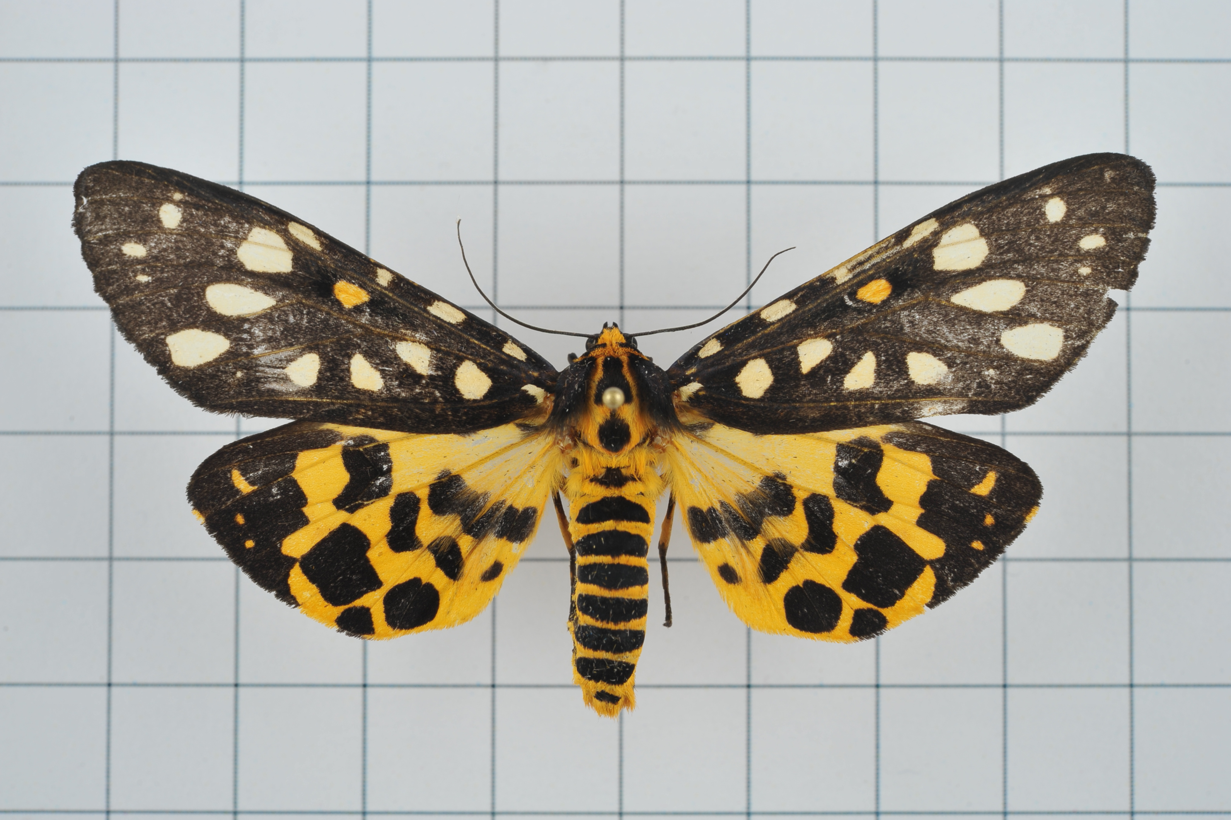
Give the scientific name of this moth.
Aglaomorpha histrio formosana
